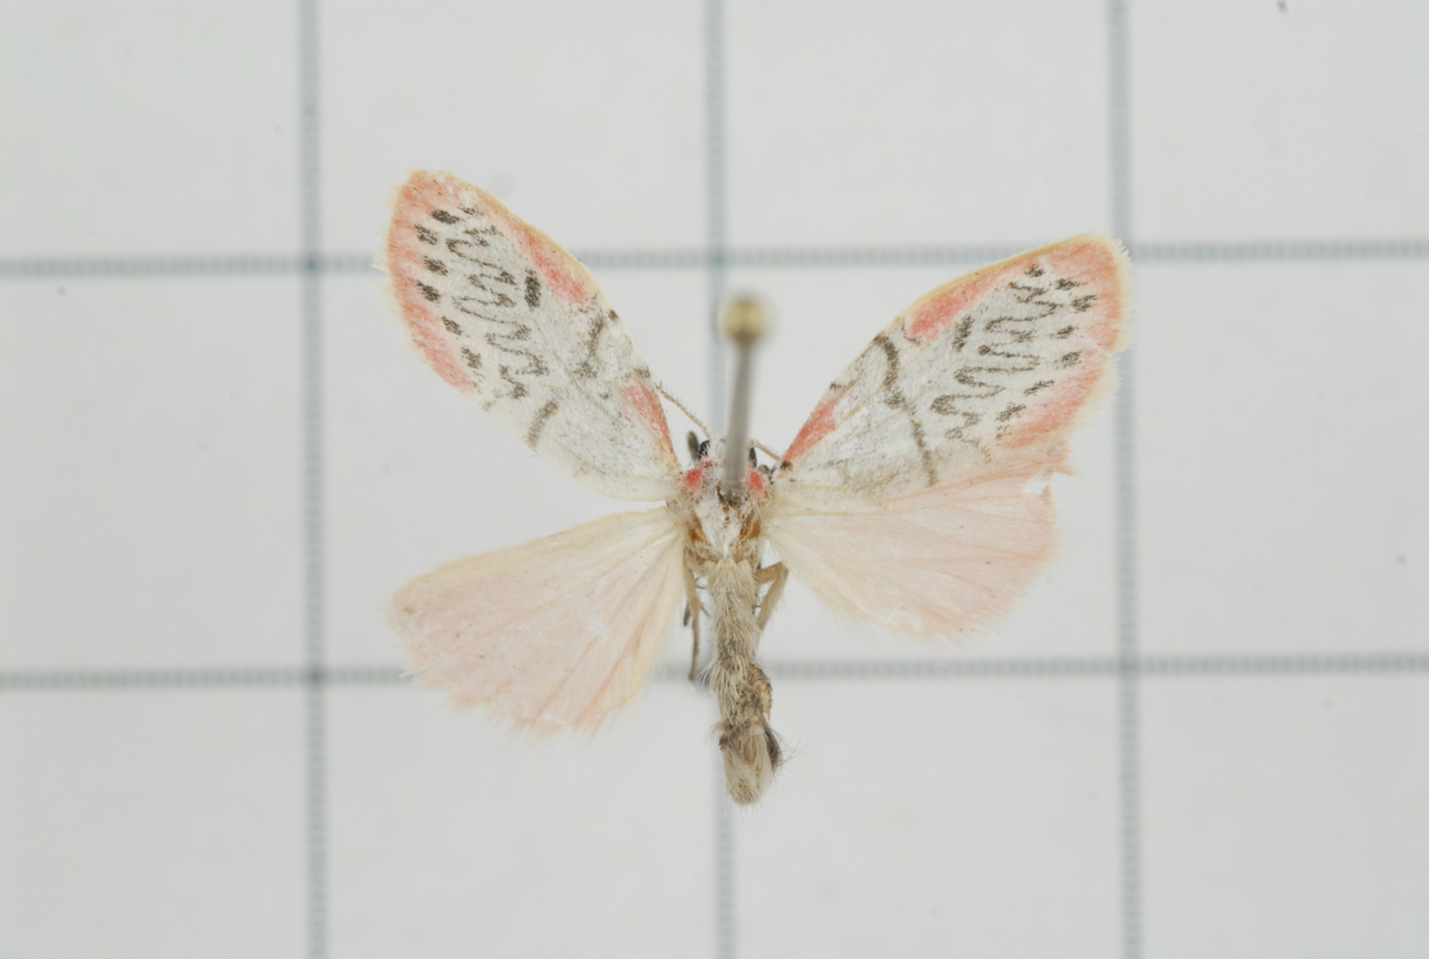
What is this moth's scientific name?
Miltochrista ziczac
